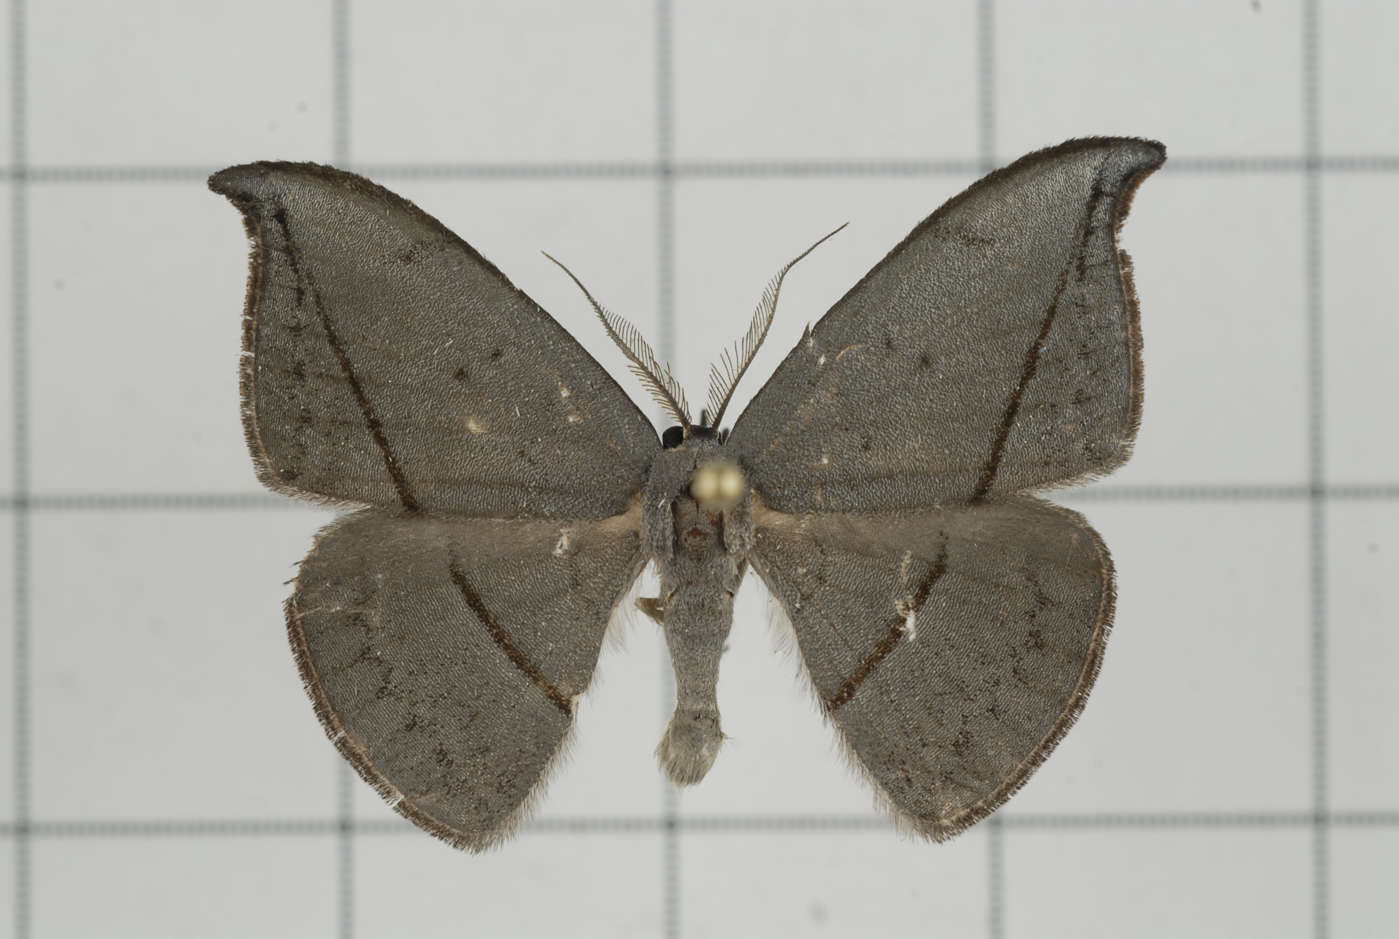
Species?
Albara reversaria opalescens
